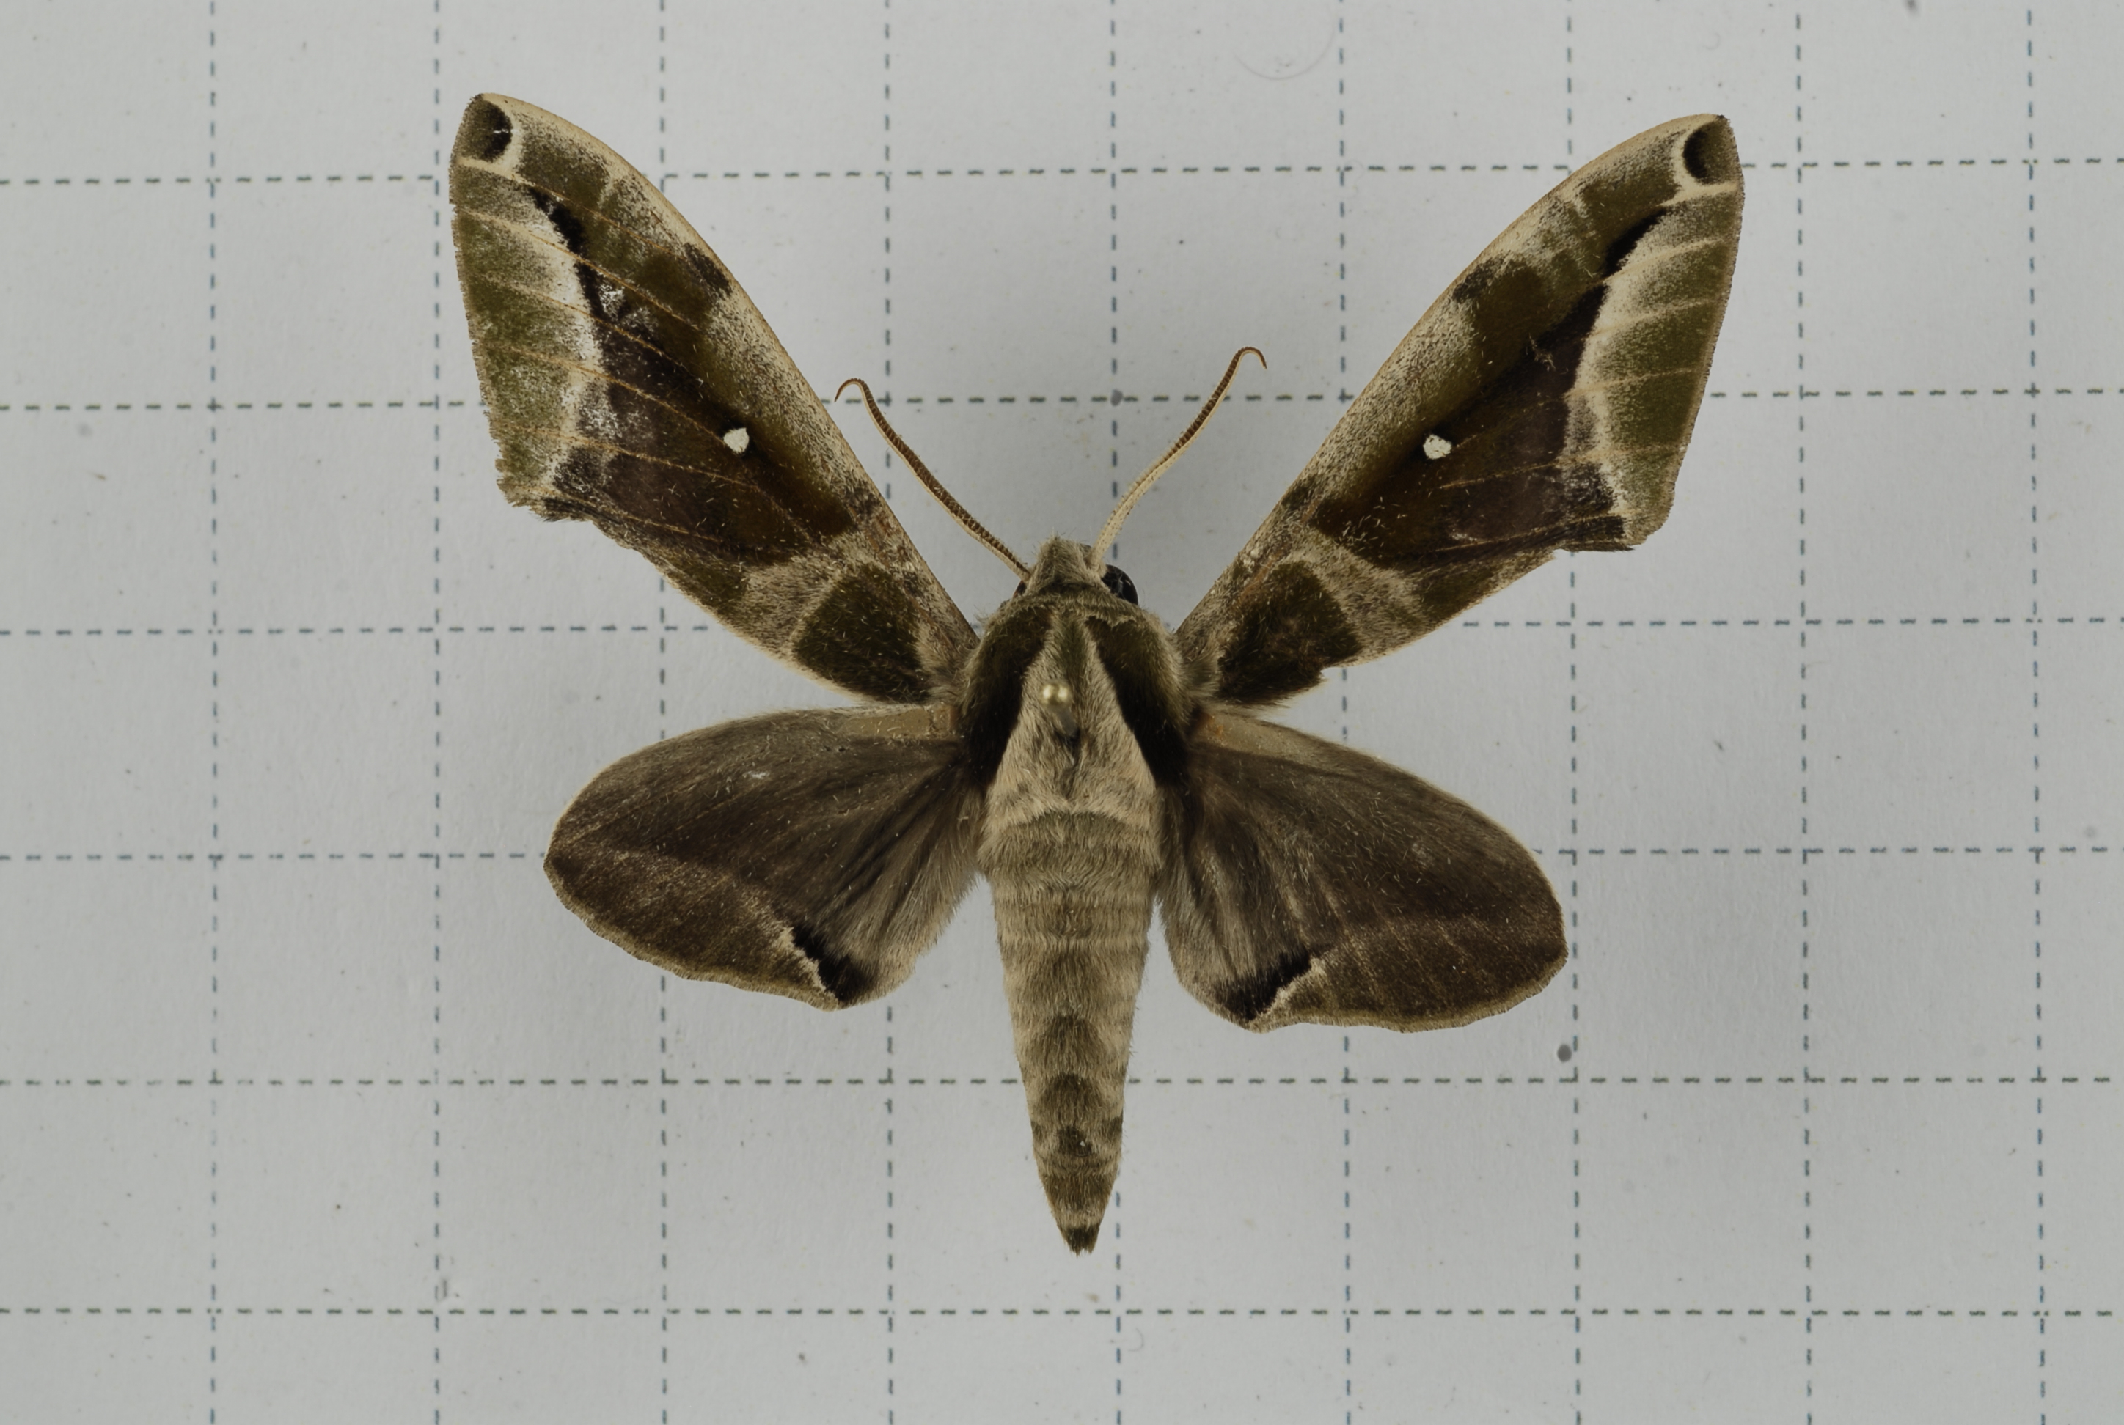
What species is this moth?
Parum colligata
